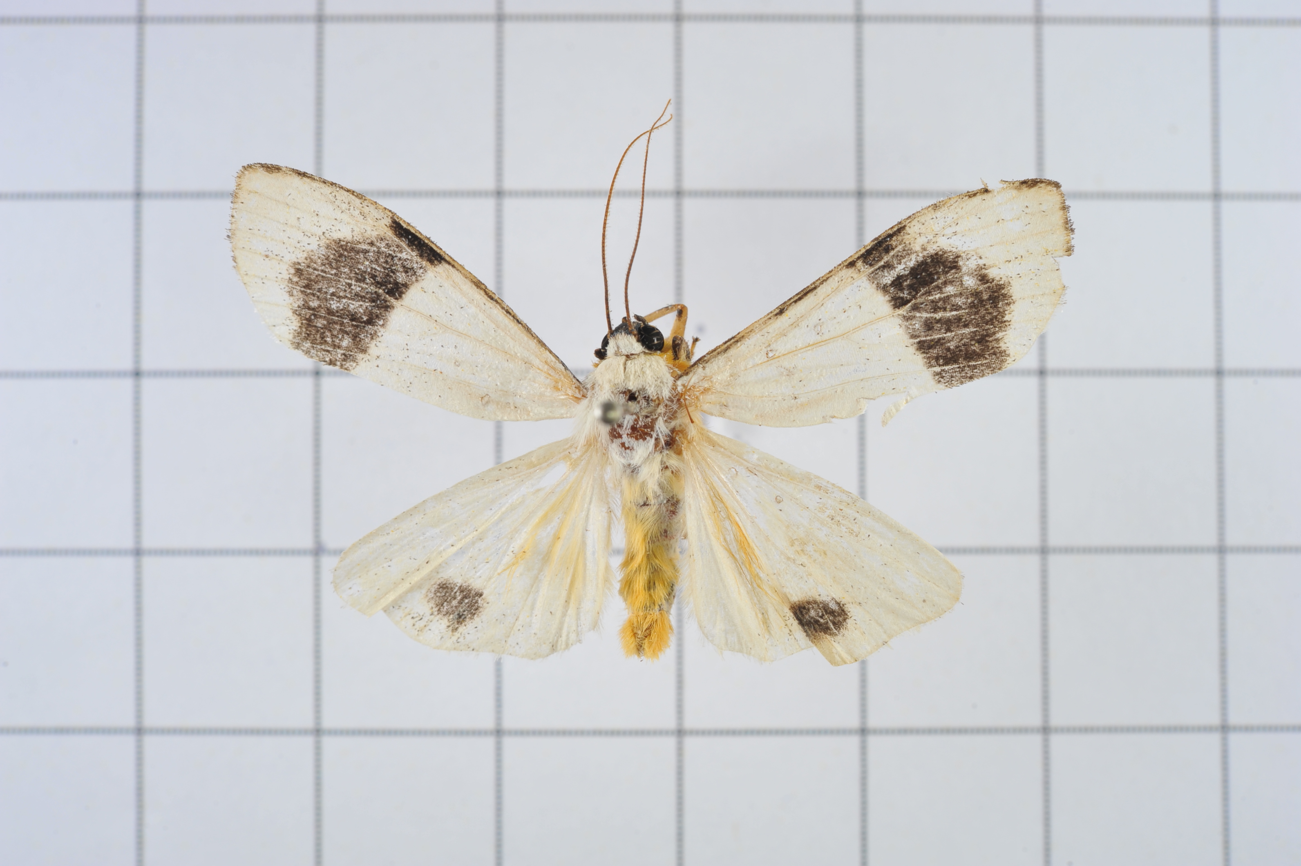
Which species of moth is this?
Vamuna alboluteora
